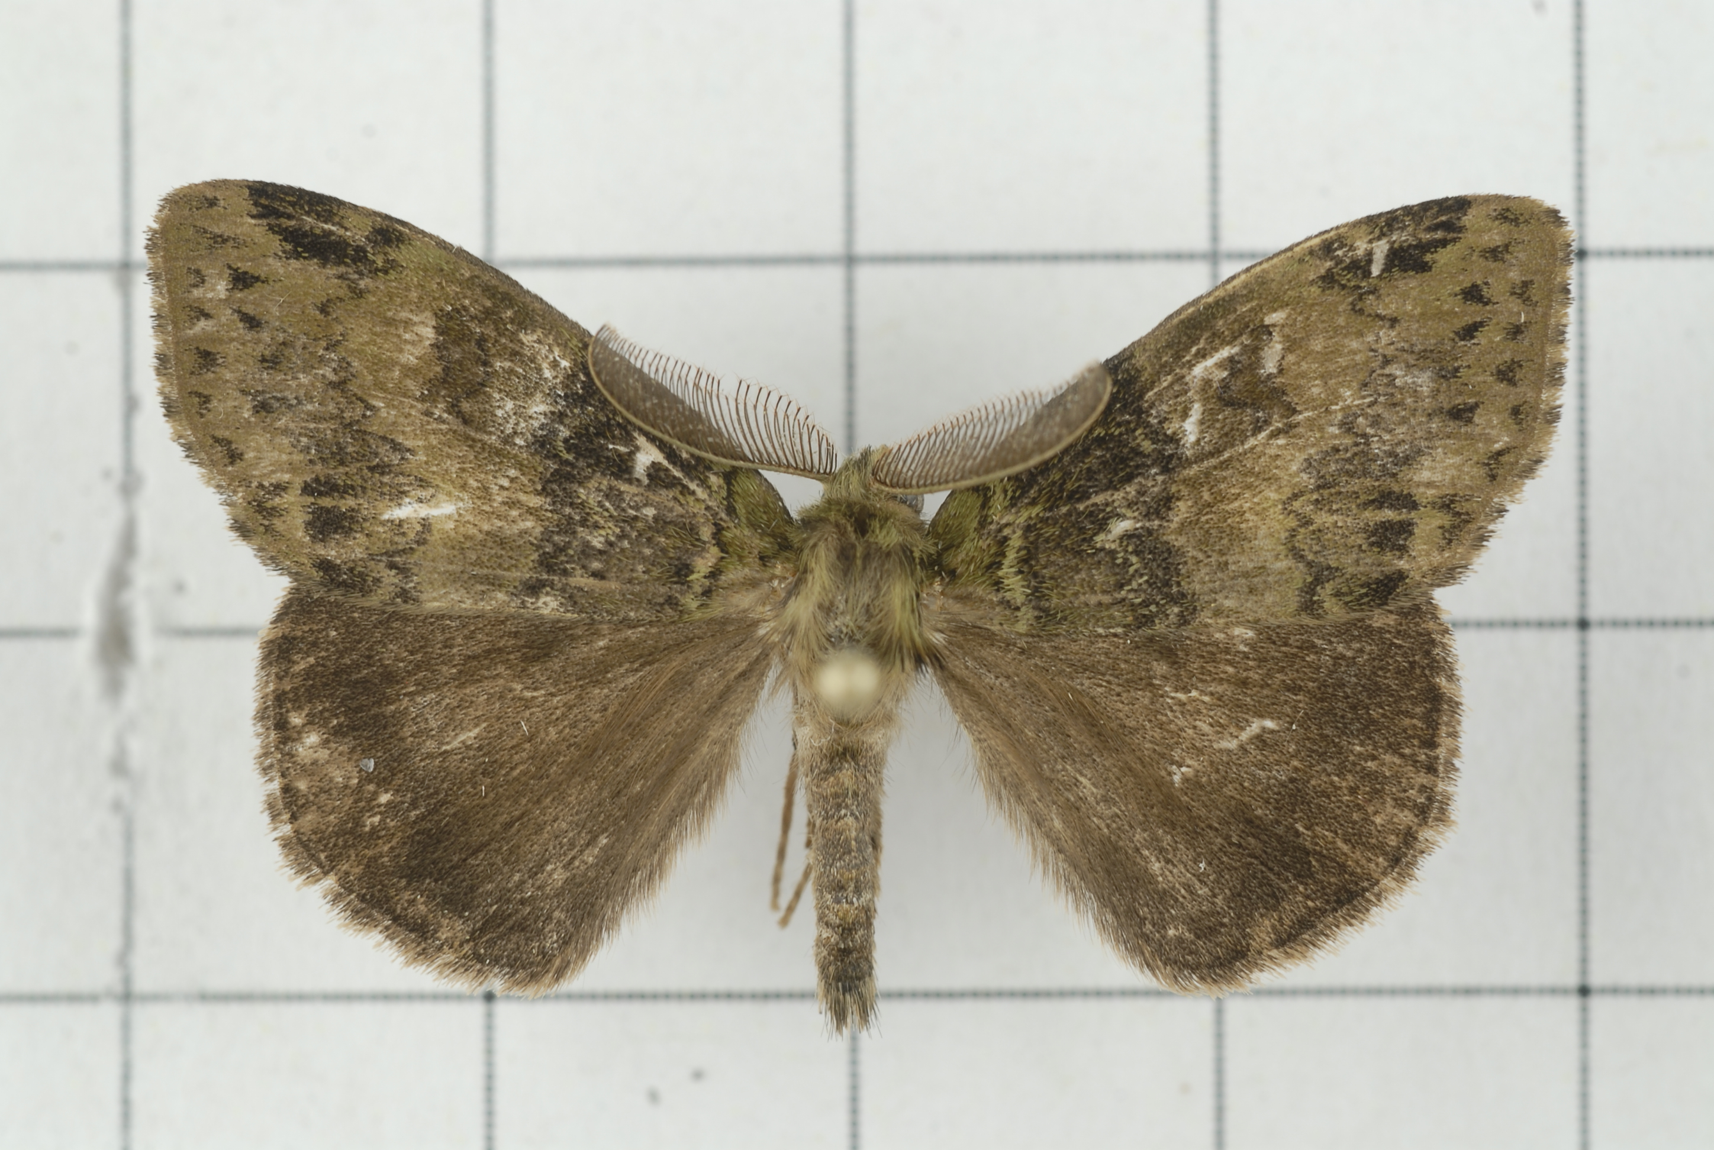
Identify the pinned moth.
Ilema olivacea
